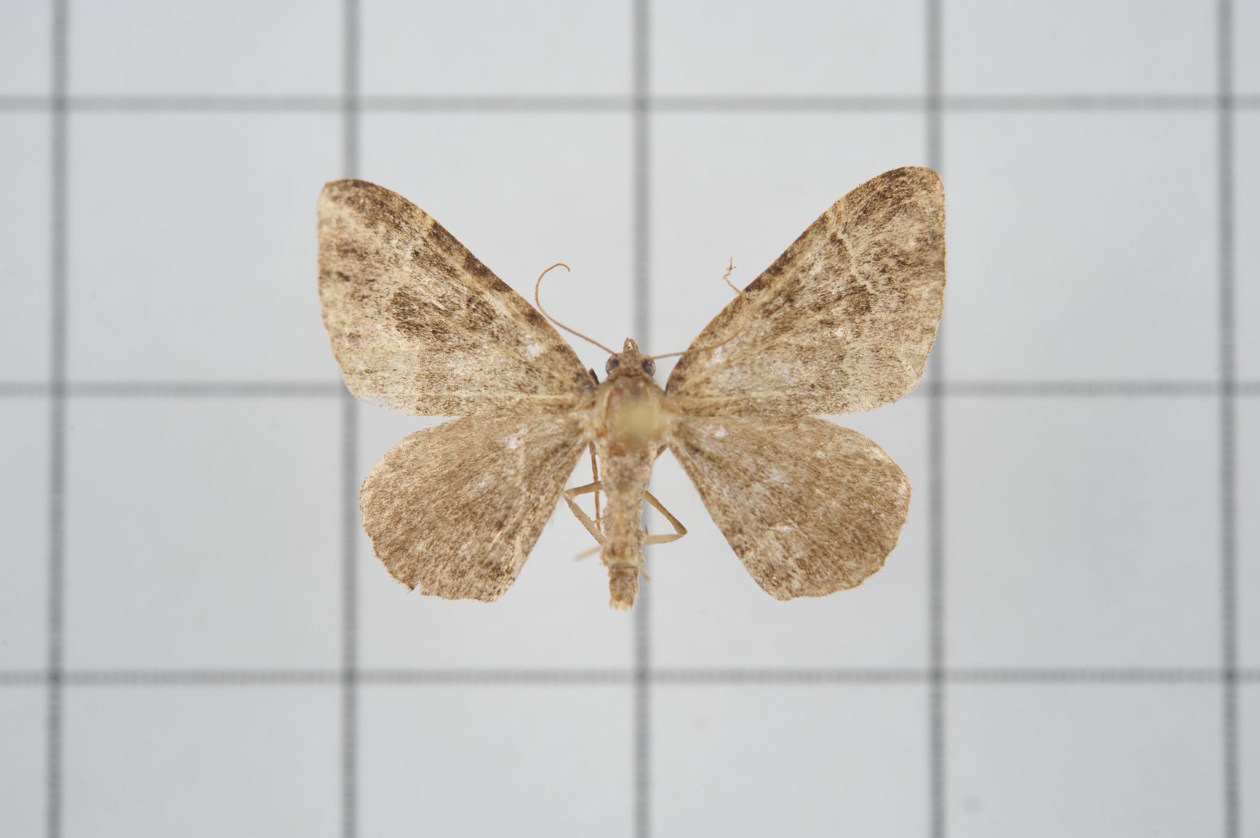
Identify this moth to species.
Xanthorhoe saturata
